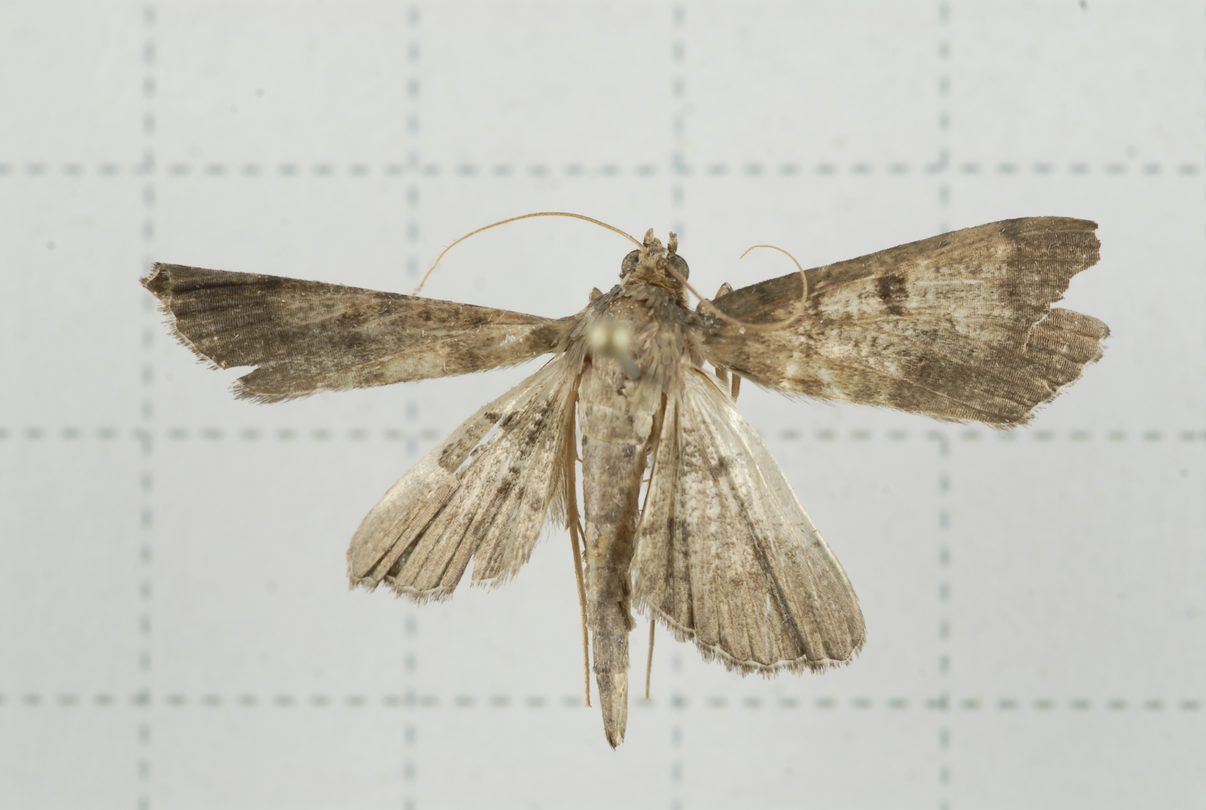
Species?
Ceratarcha umbrosa
